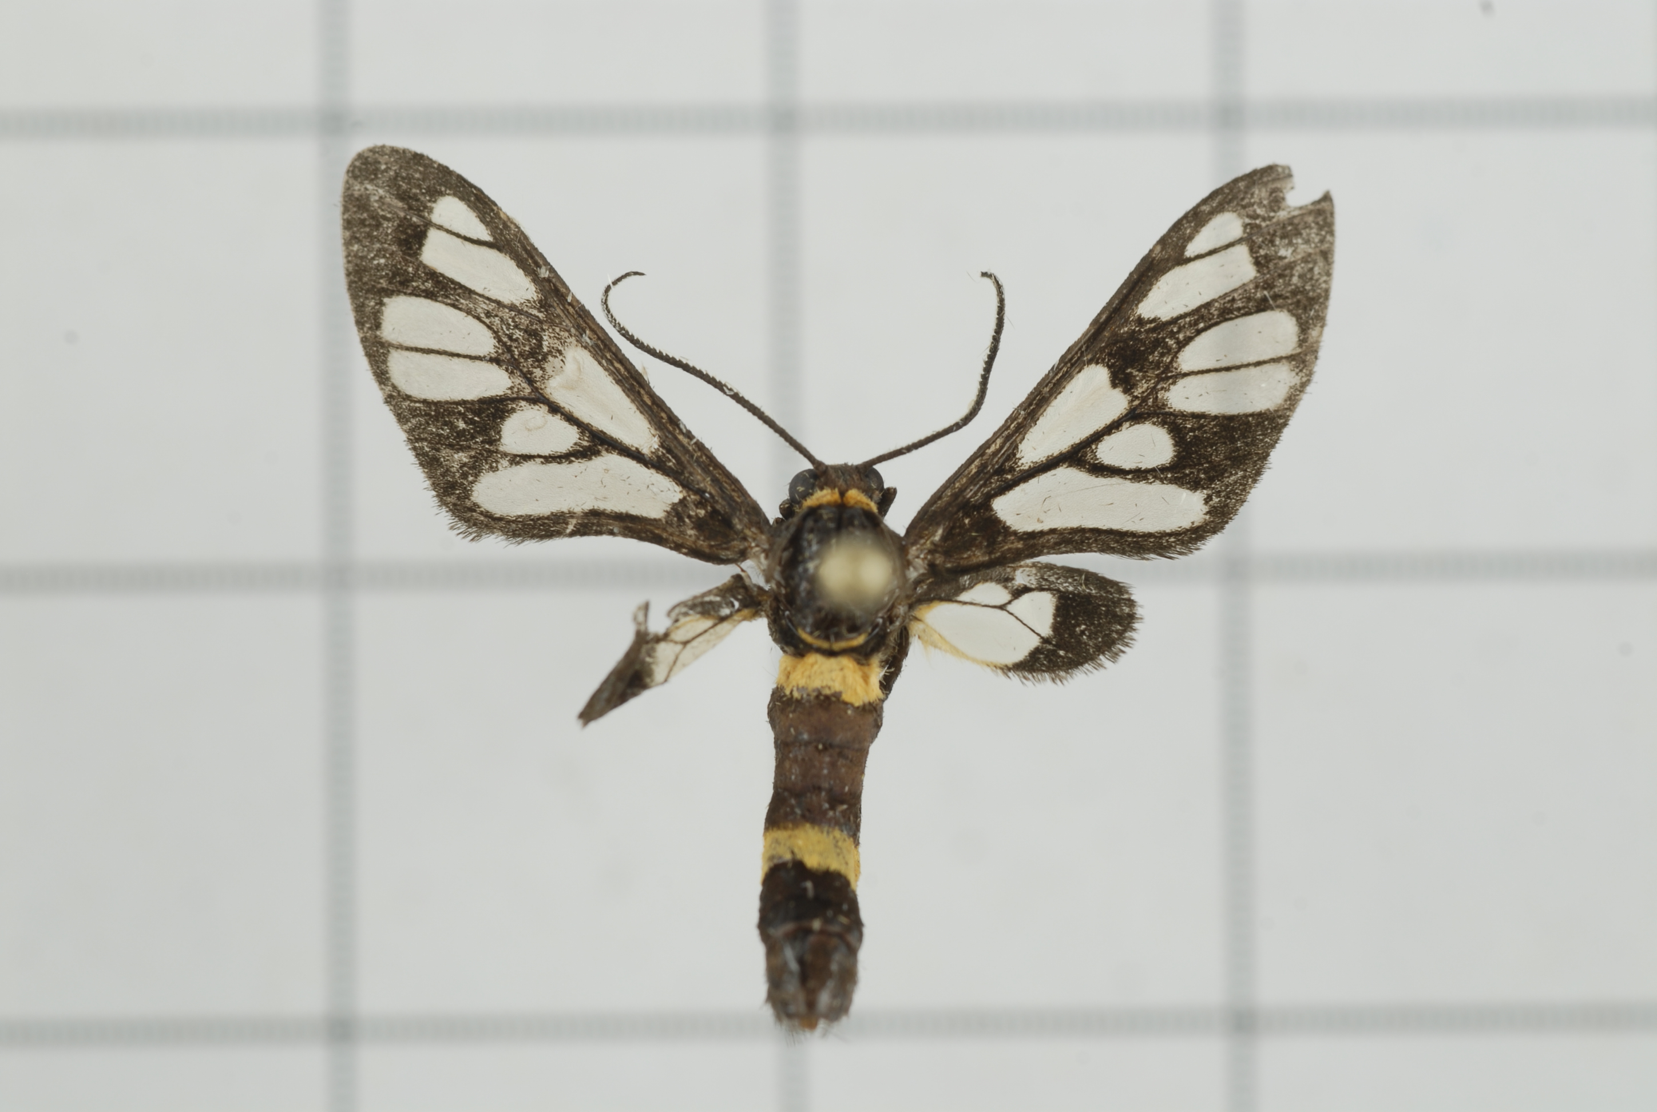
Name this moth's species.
Syntomoides imaon
